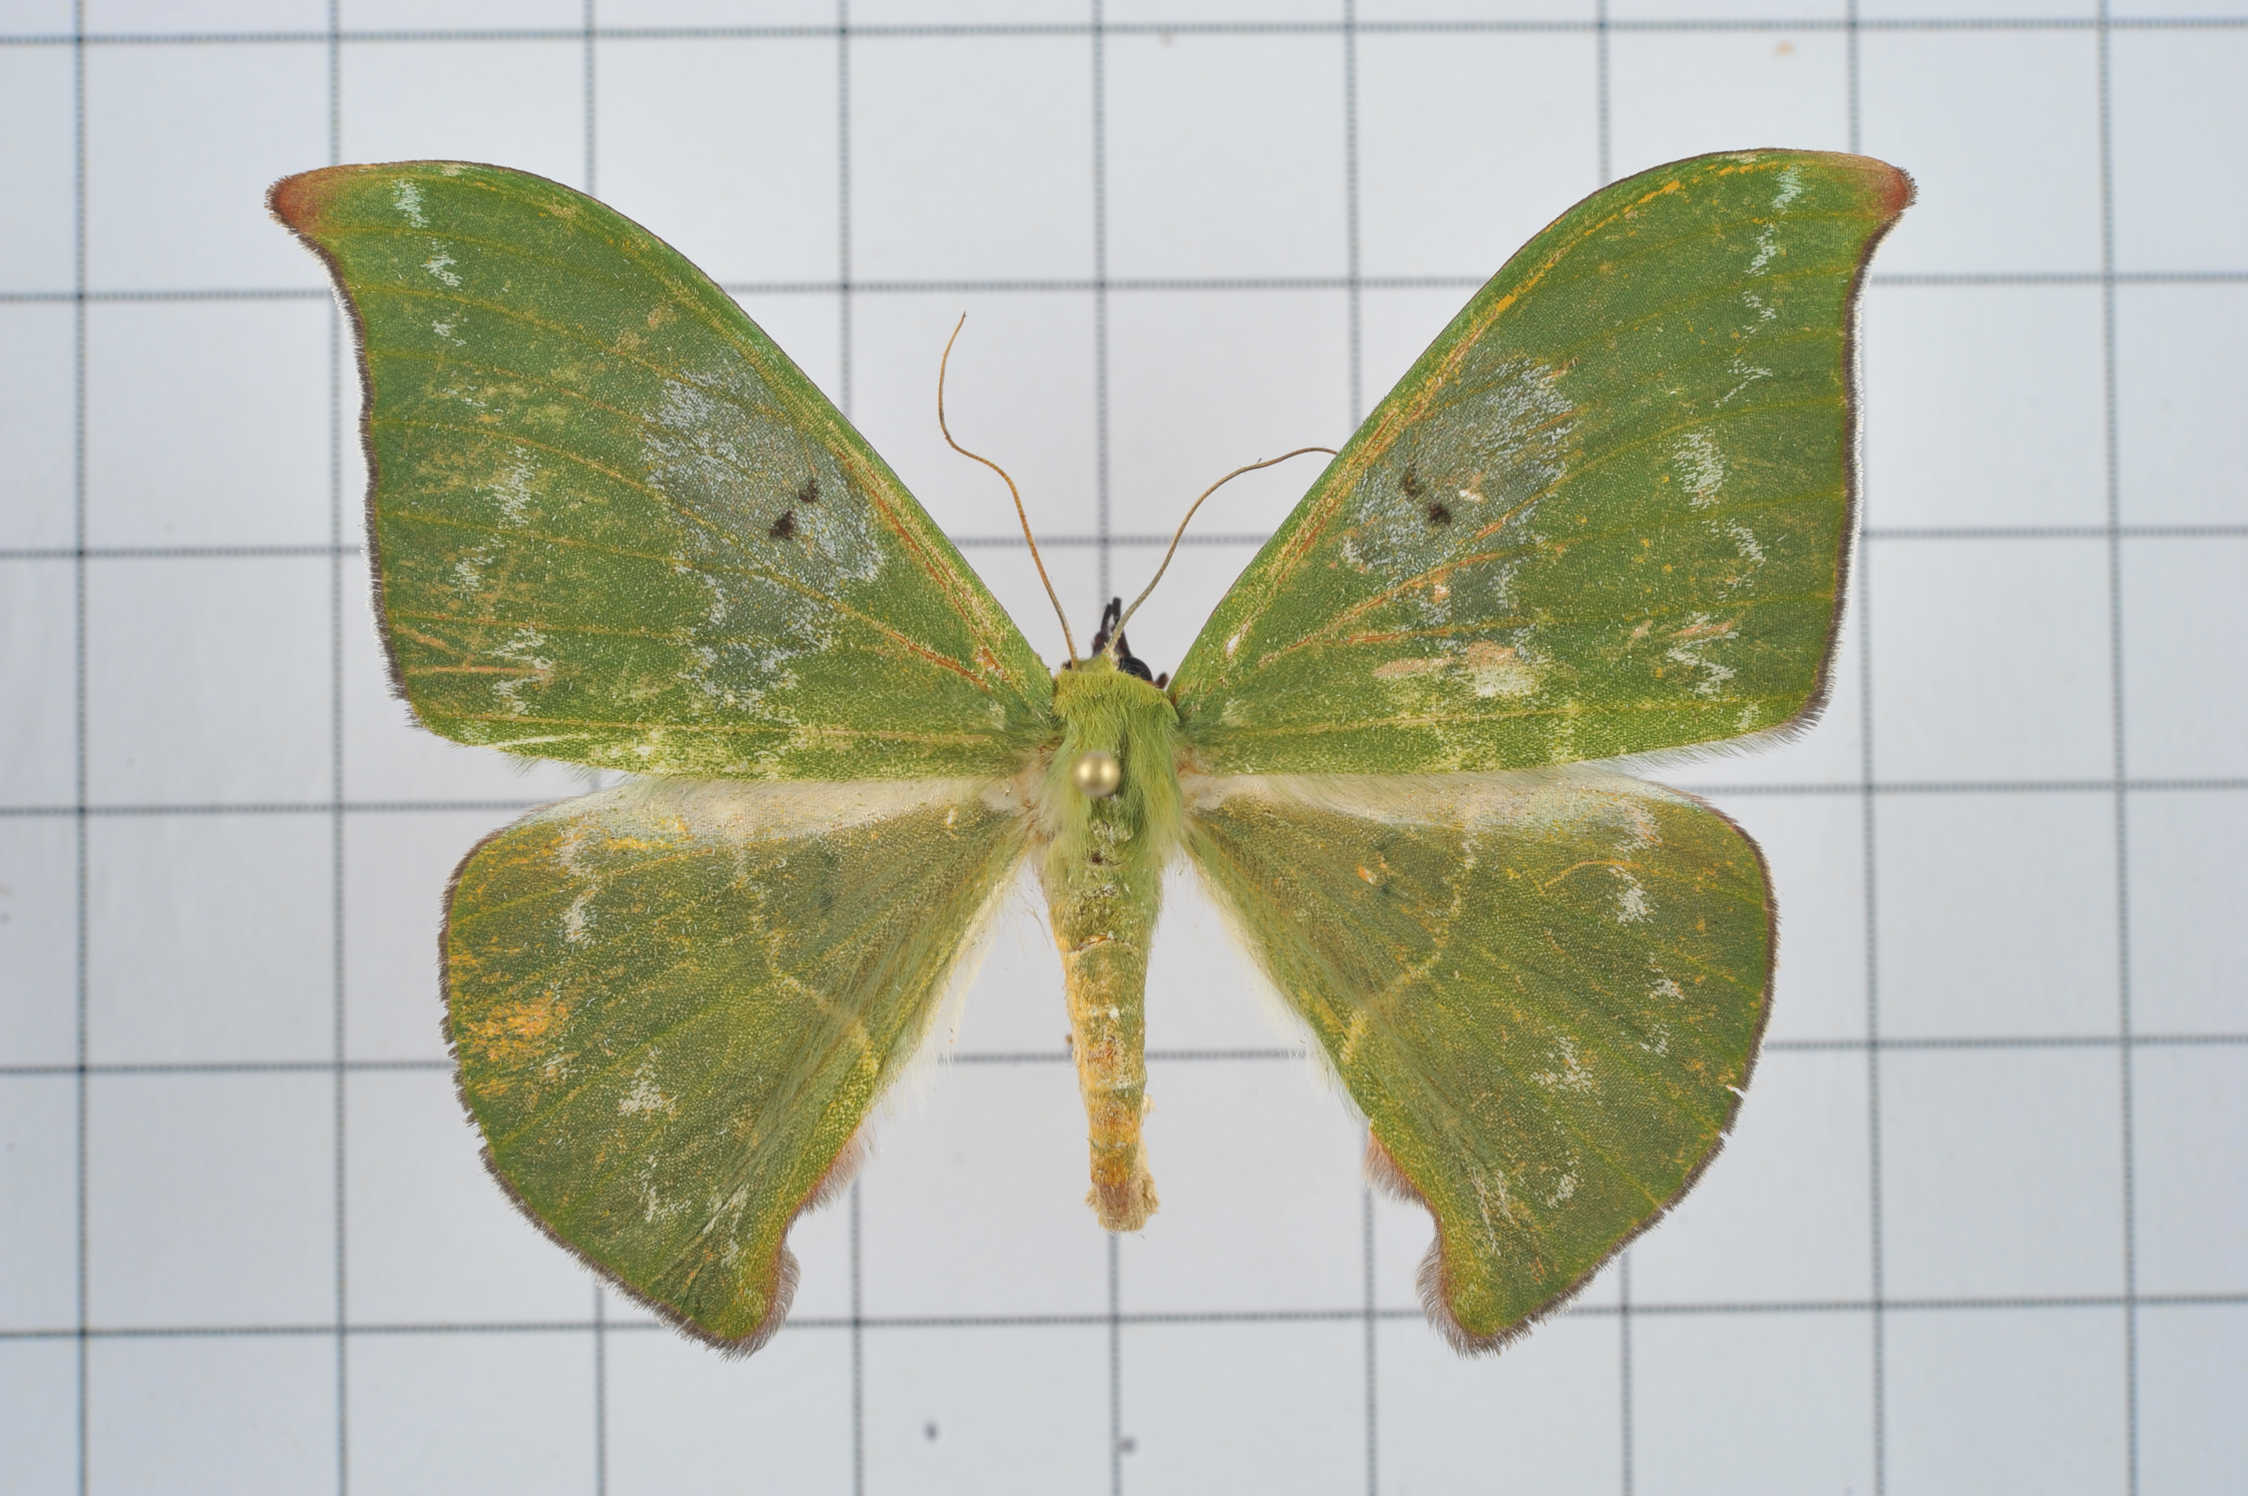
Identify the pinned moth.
Tanaorhinus viridiluteata
